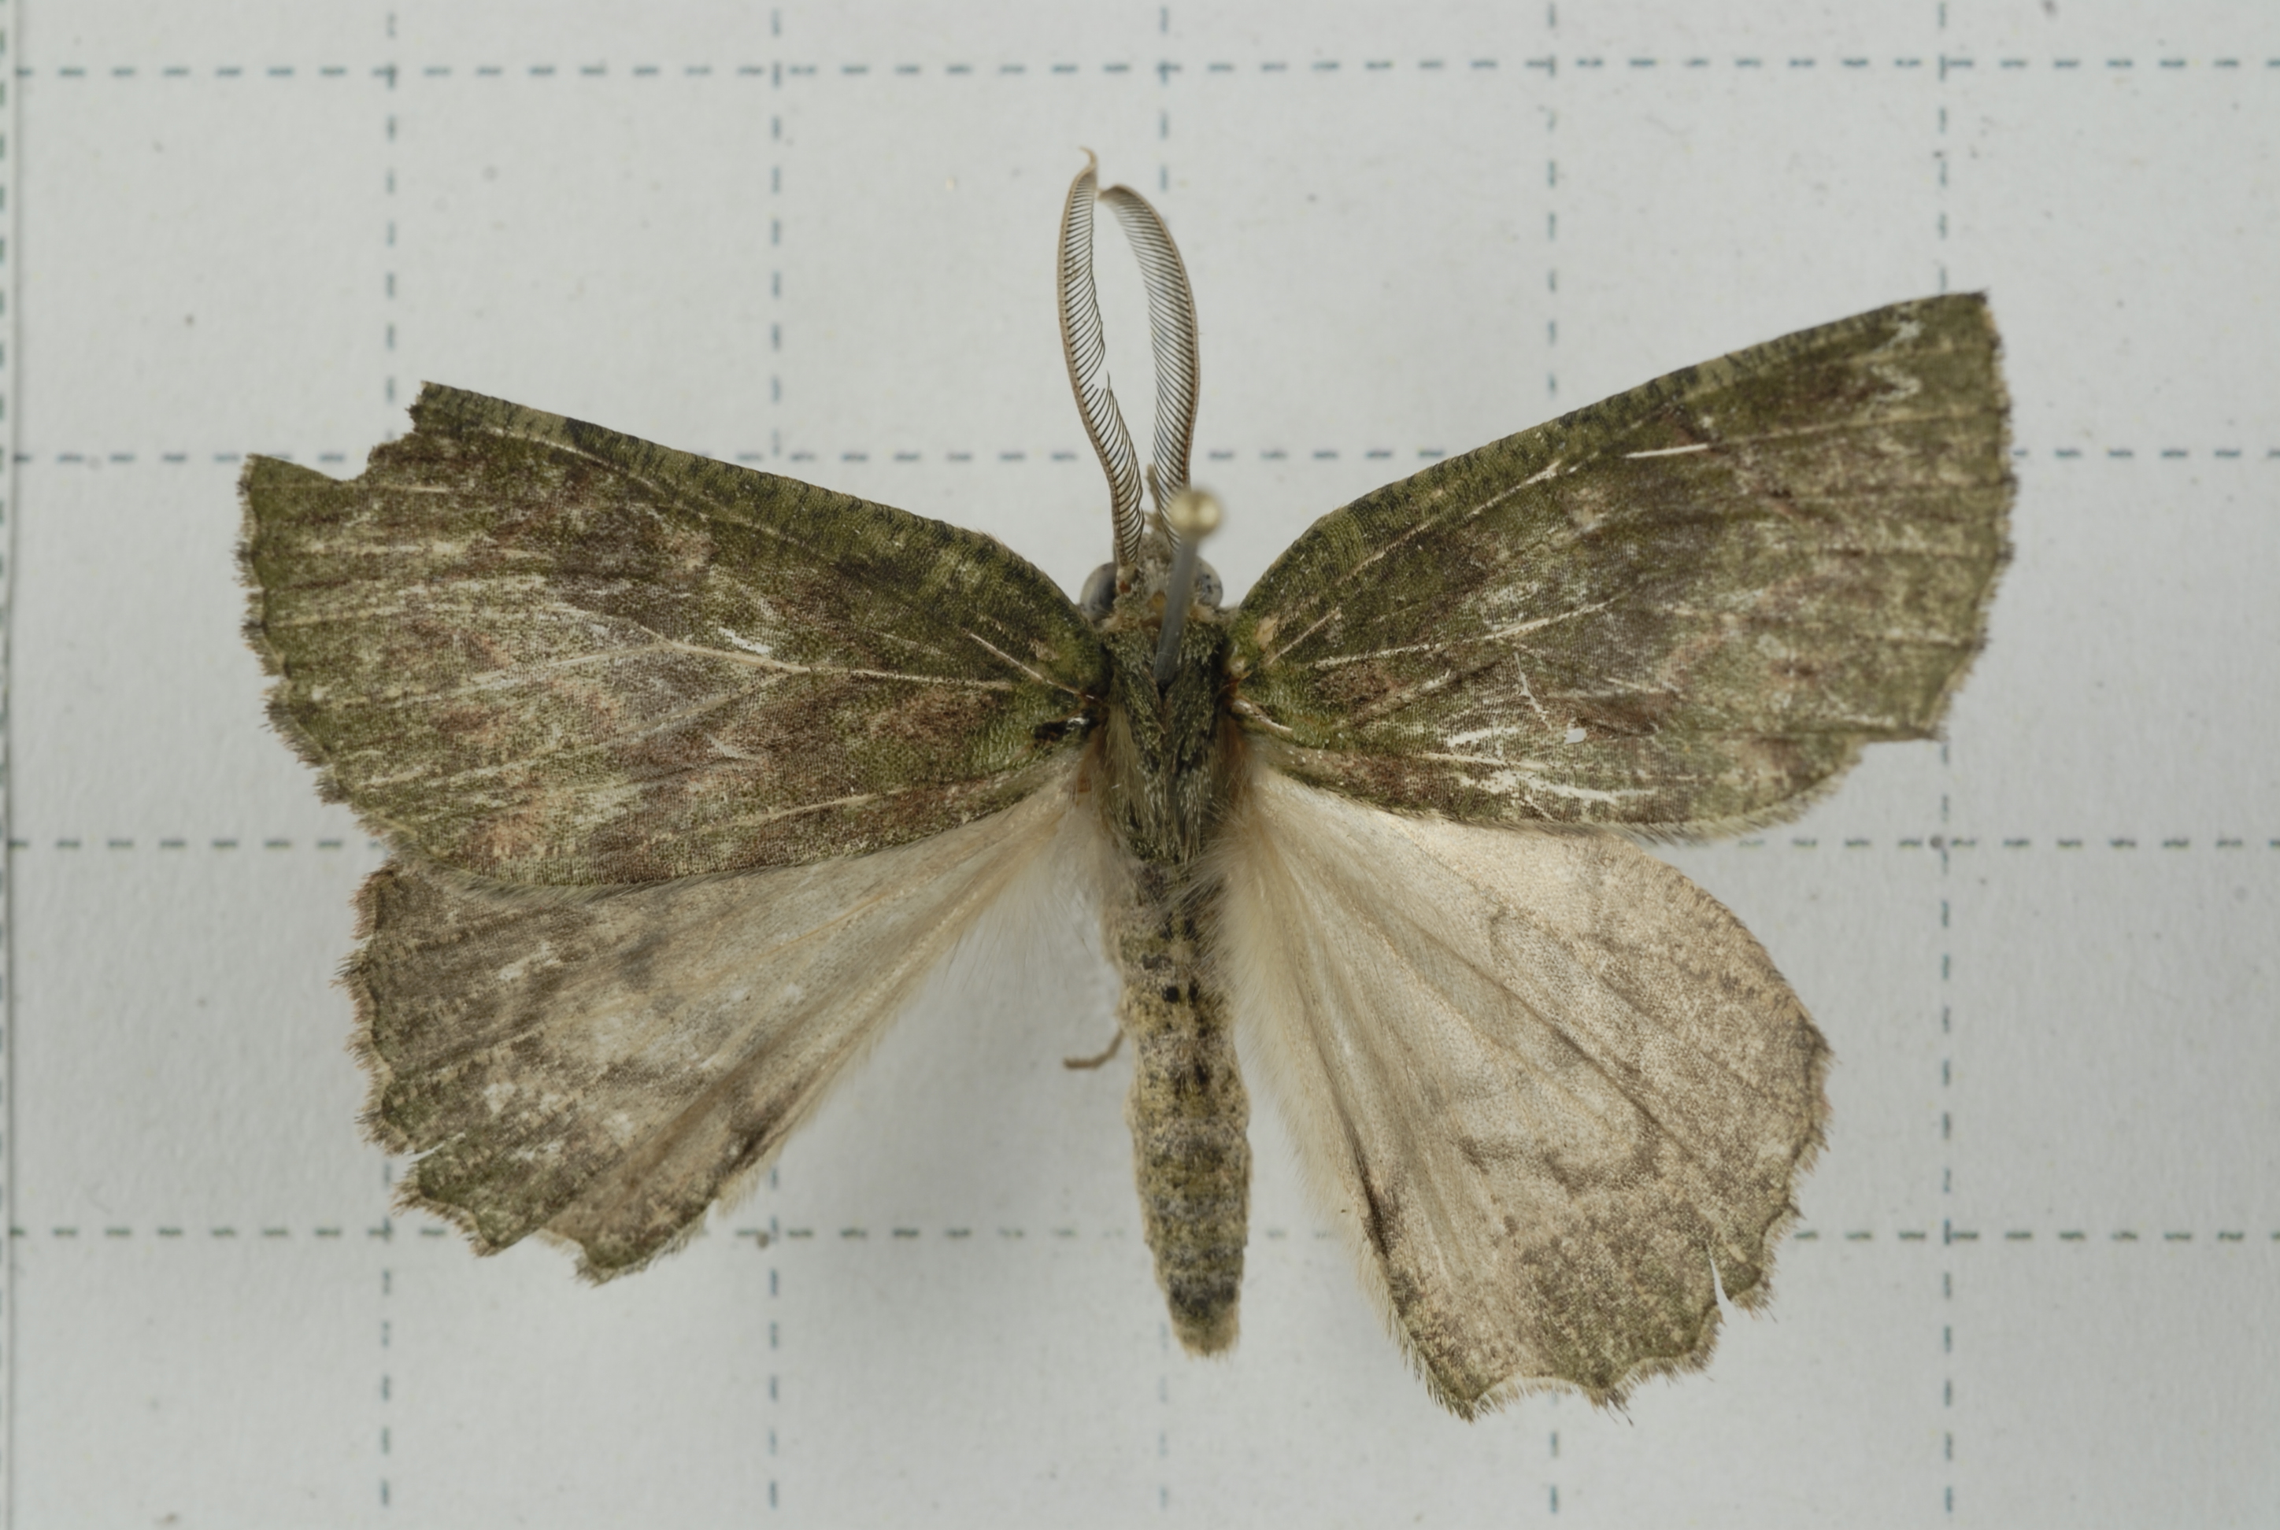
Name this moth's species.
Dindica kishidai
